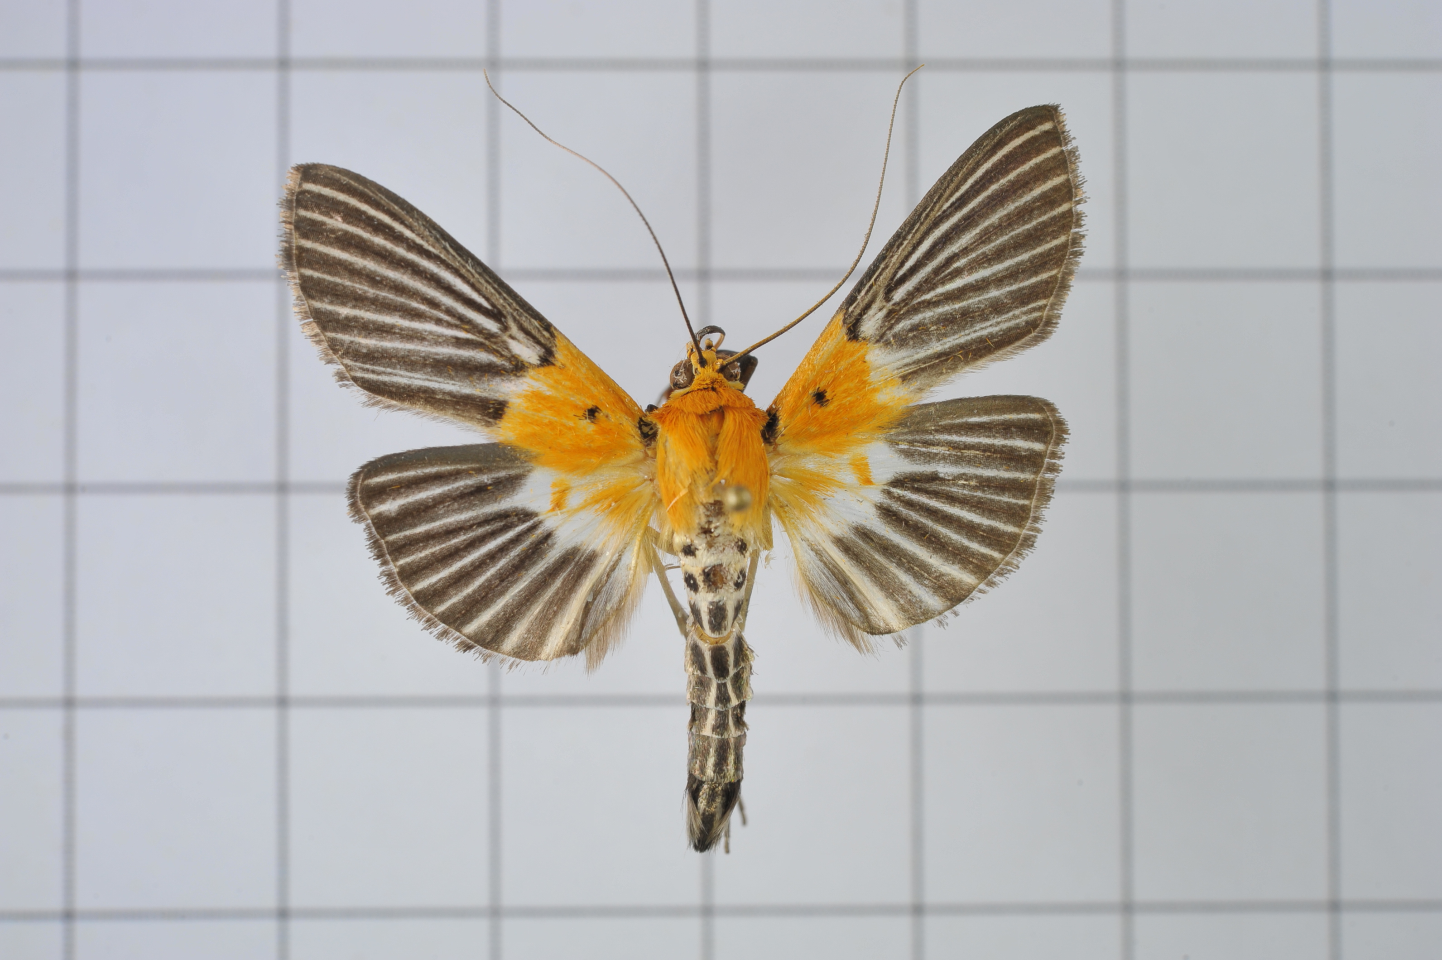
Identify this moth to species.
Nevrina procopia
